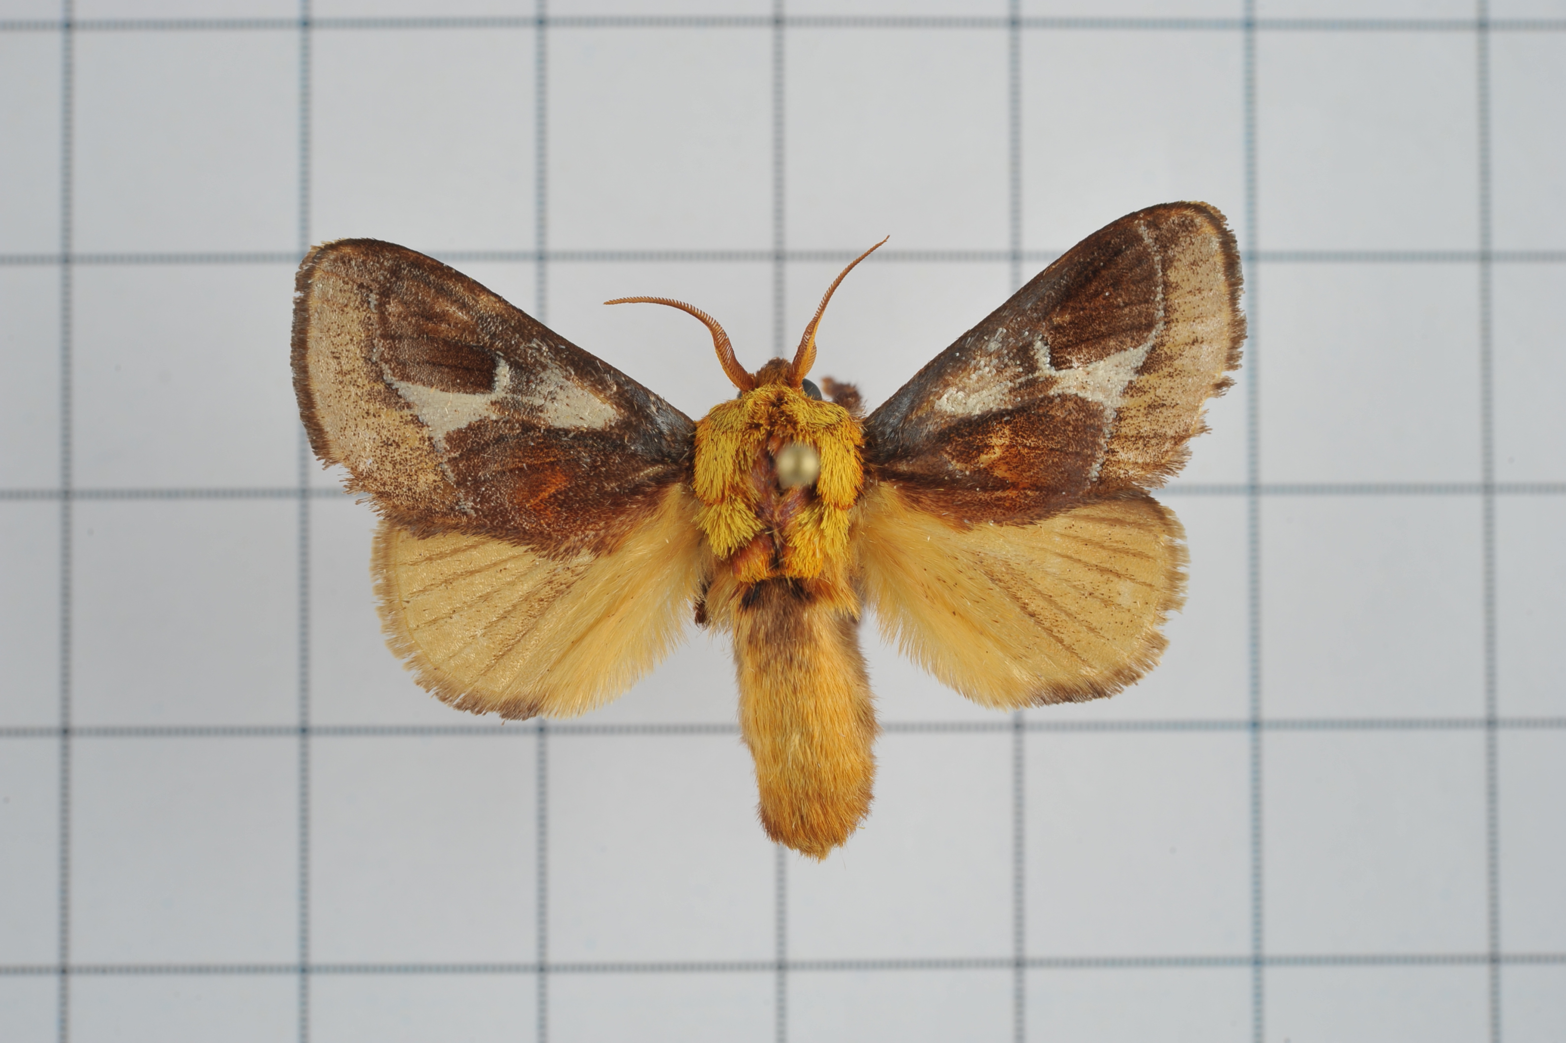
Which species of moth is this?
Miresa fulgida
